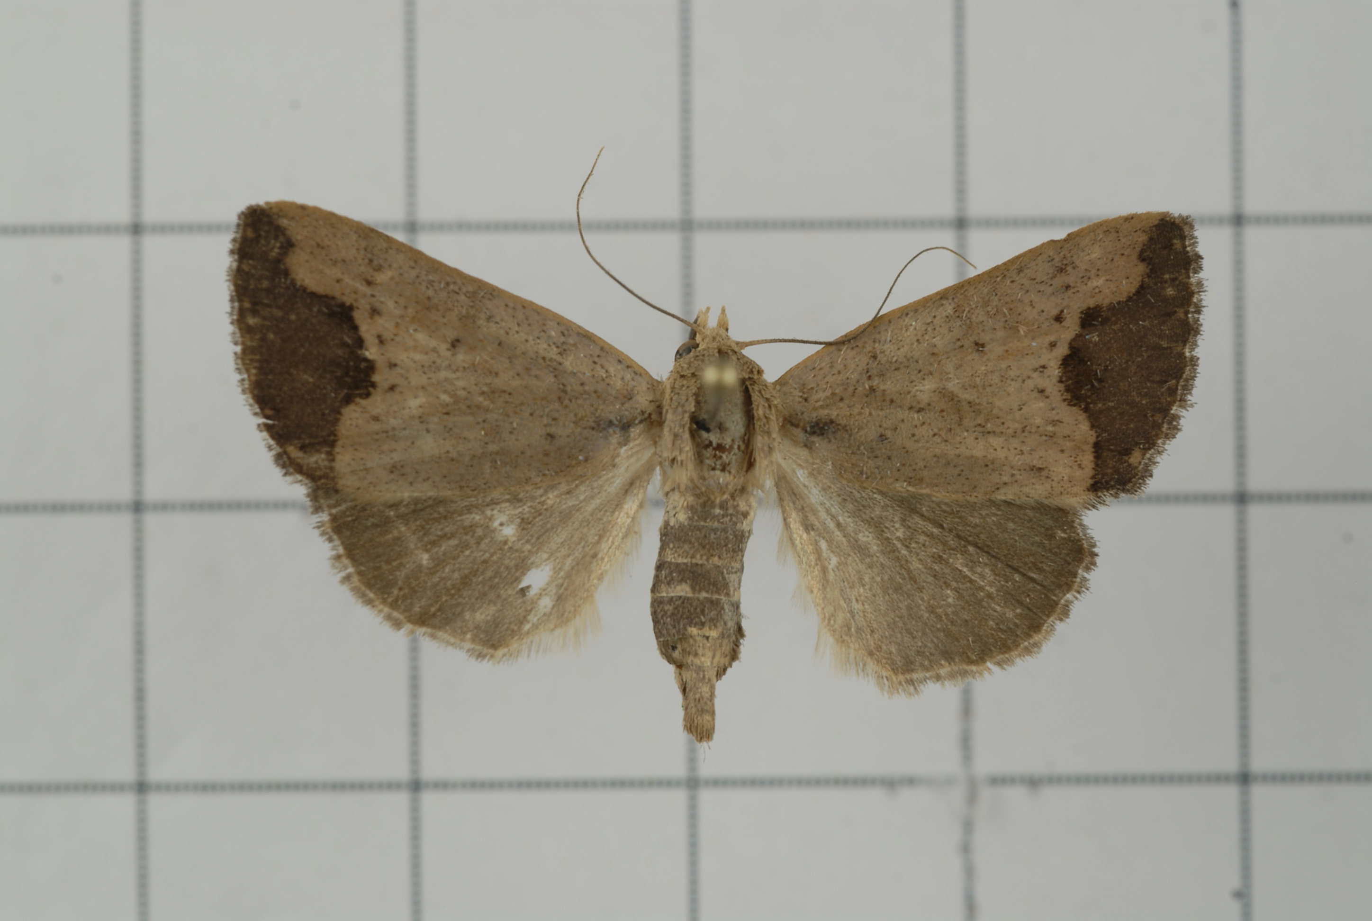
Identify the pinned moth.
Bocula diffisa
